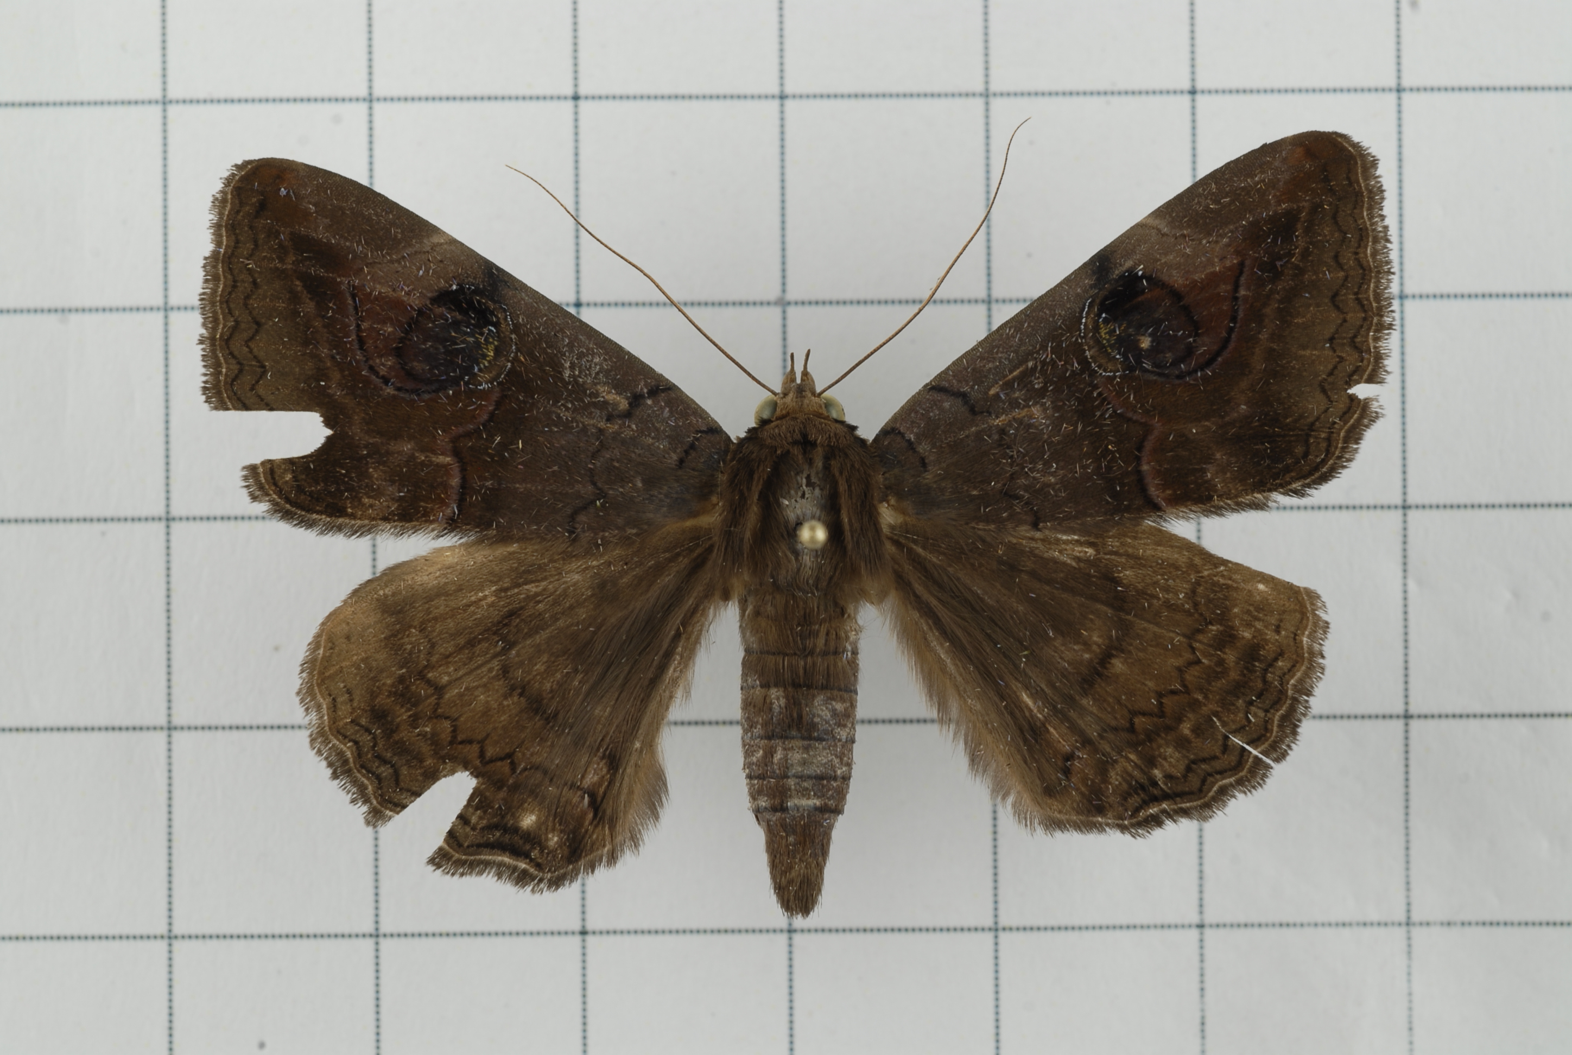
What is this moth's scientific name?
Ommatophora luminosa
